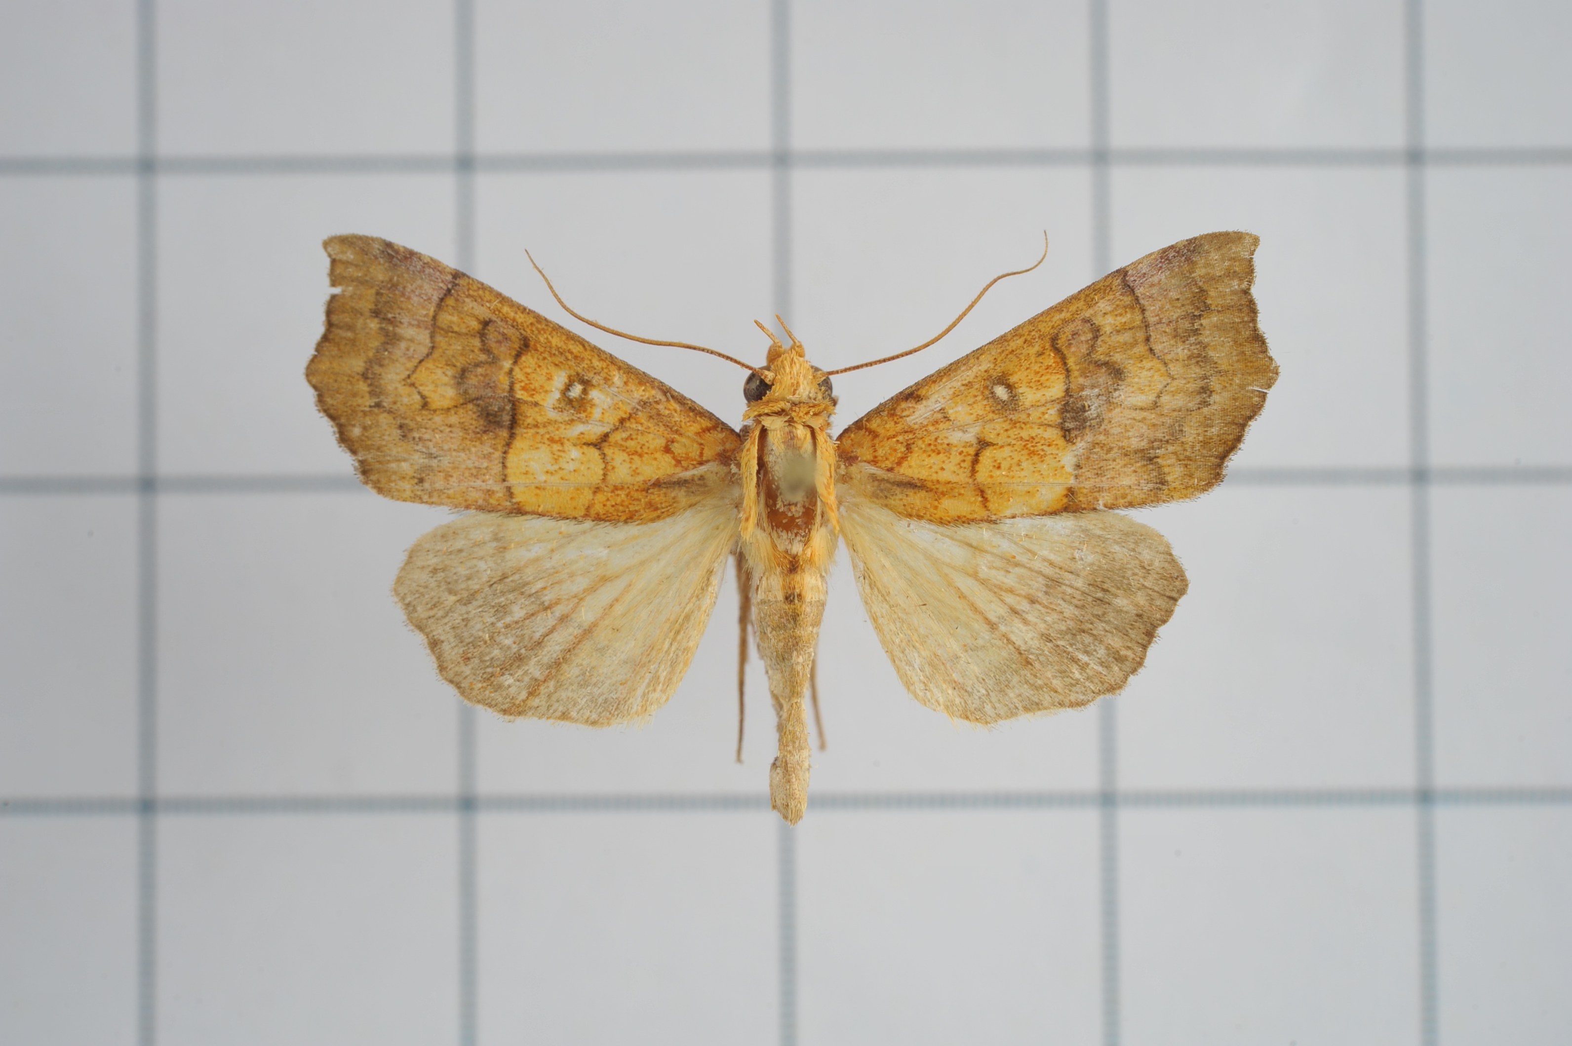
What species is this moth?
Cosmophila lyona
